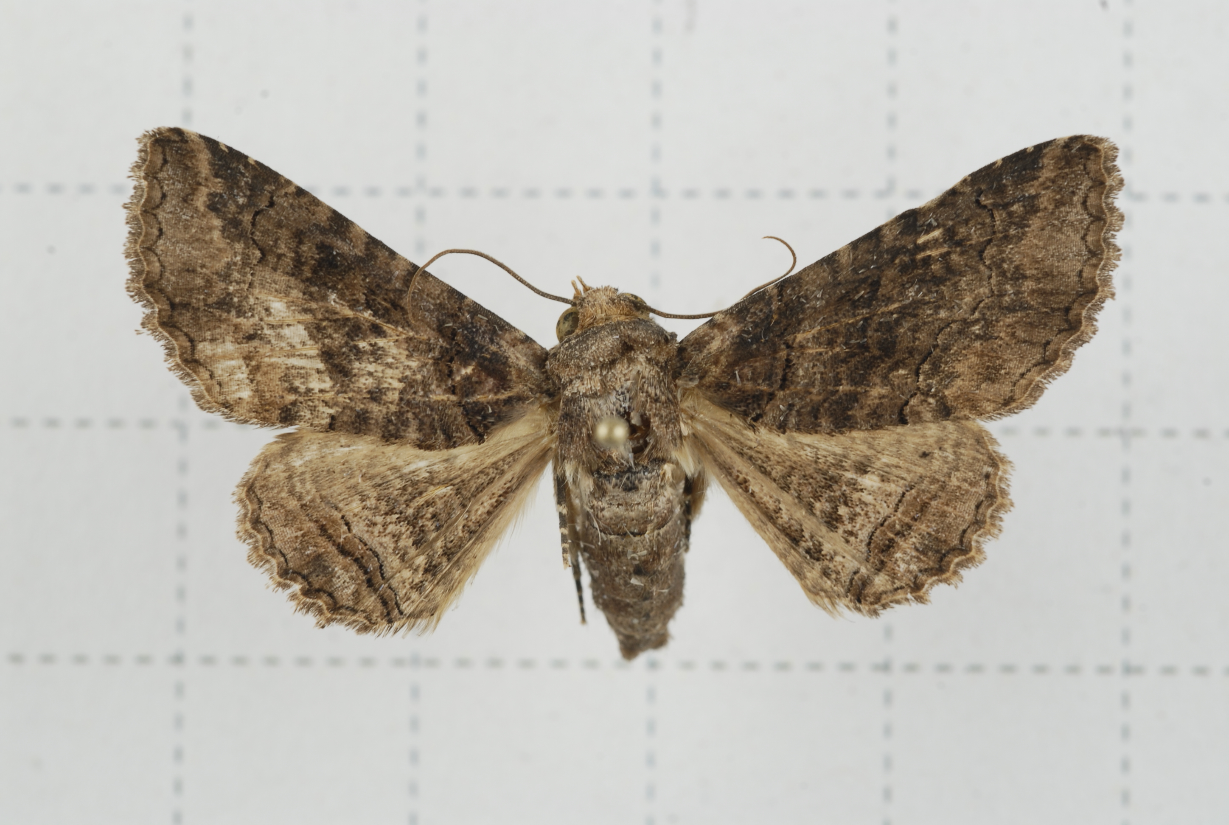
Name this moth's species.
Pericyma cruegeri
